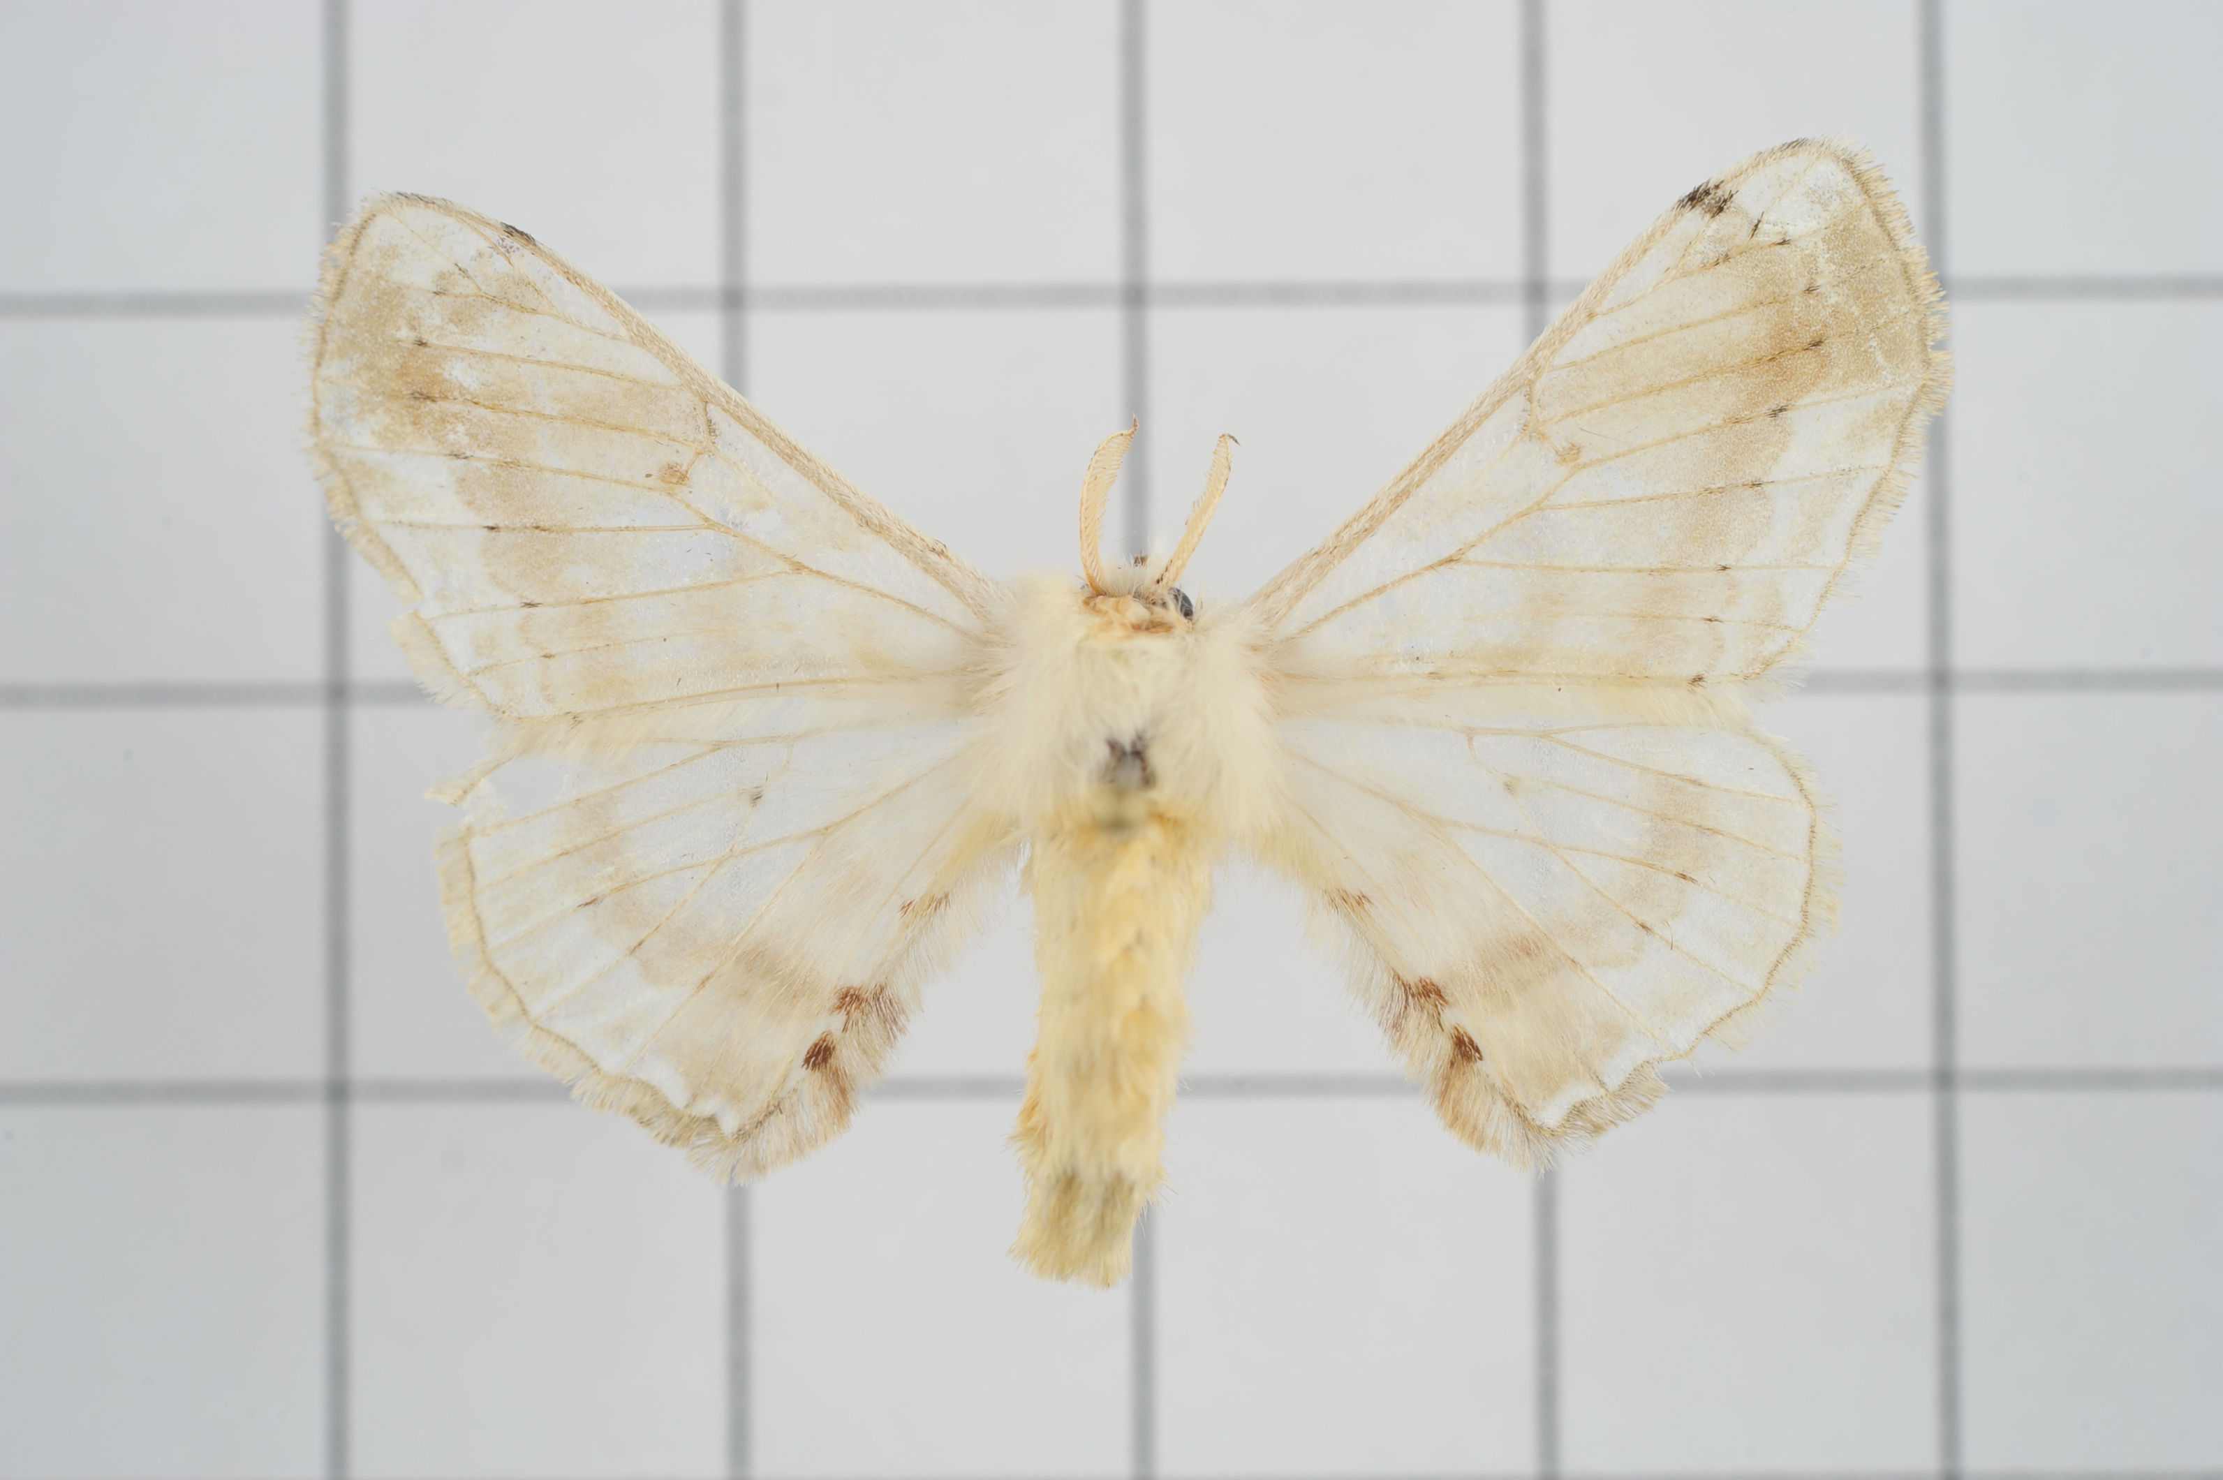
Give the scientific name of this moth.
Ernolatia moorei
